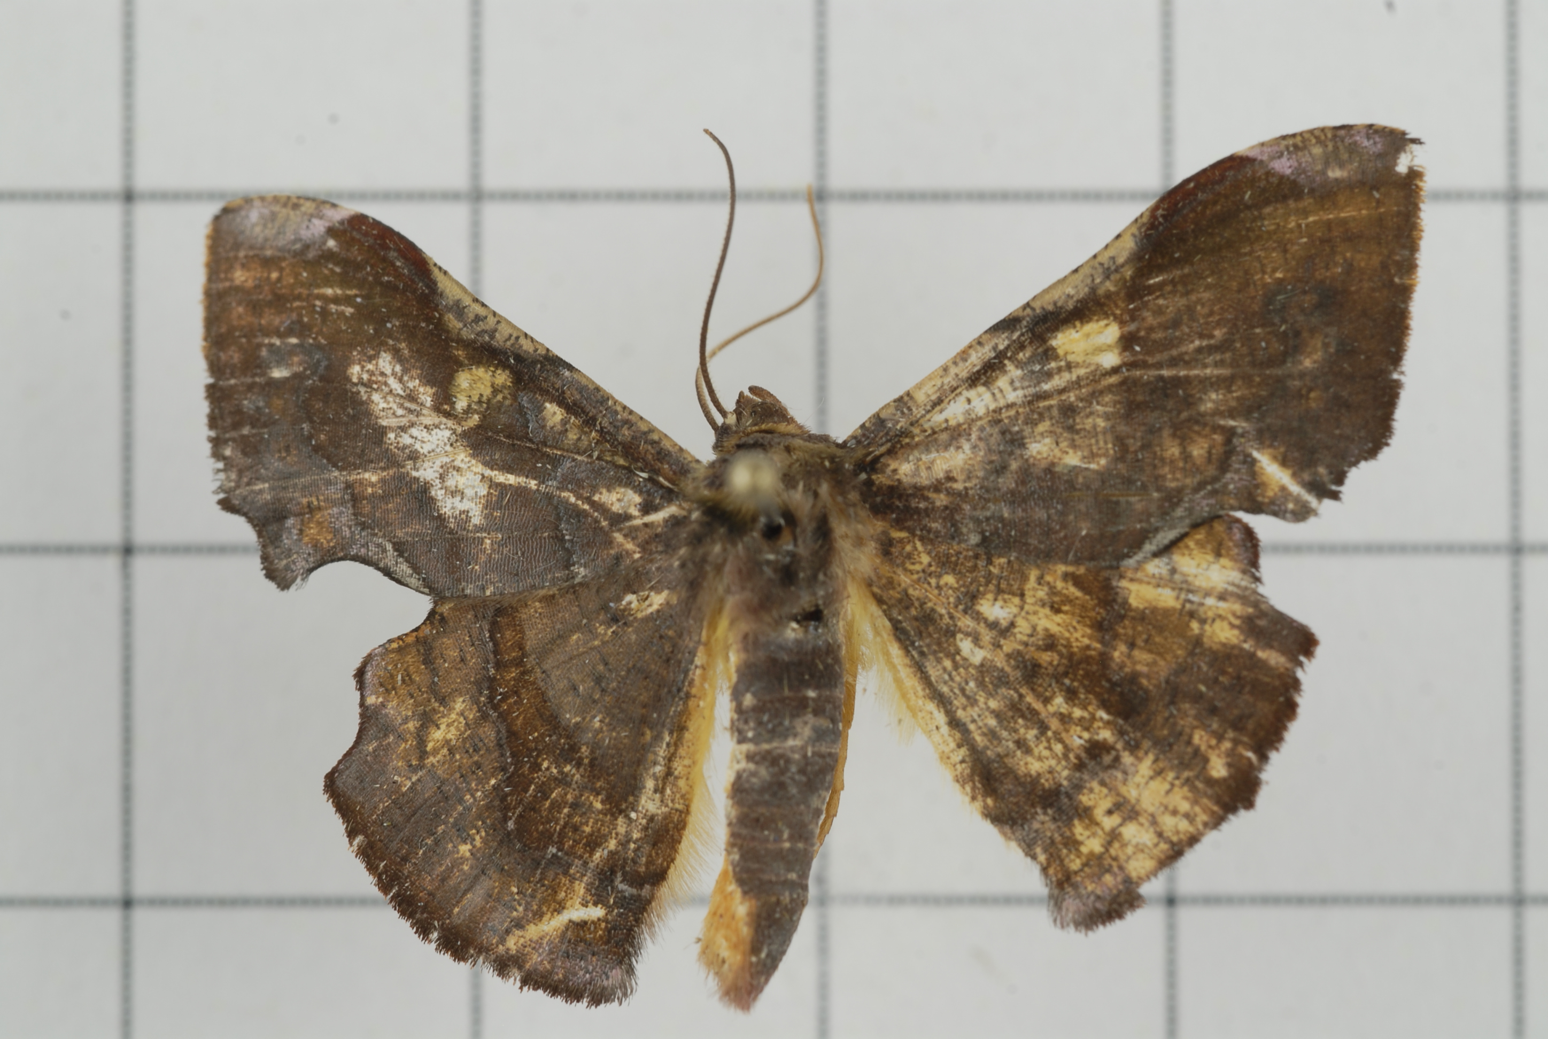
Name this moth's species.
Fascellina chromataria
